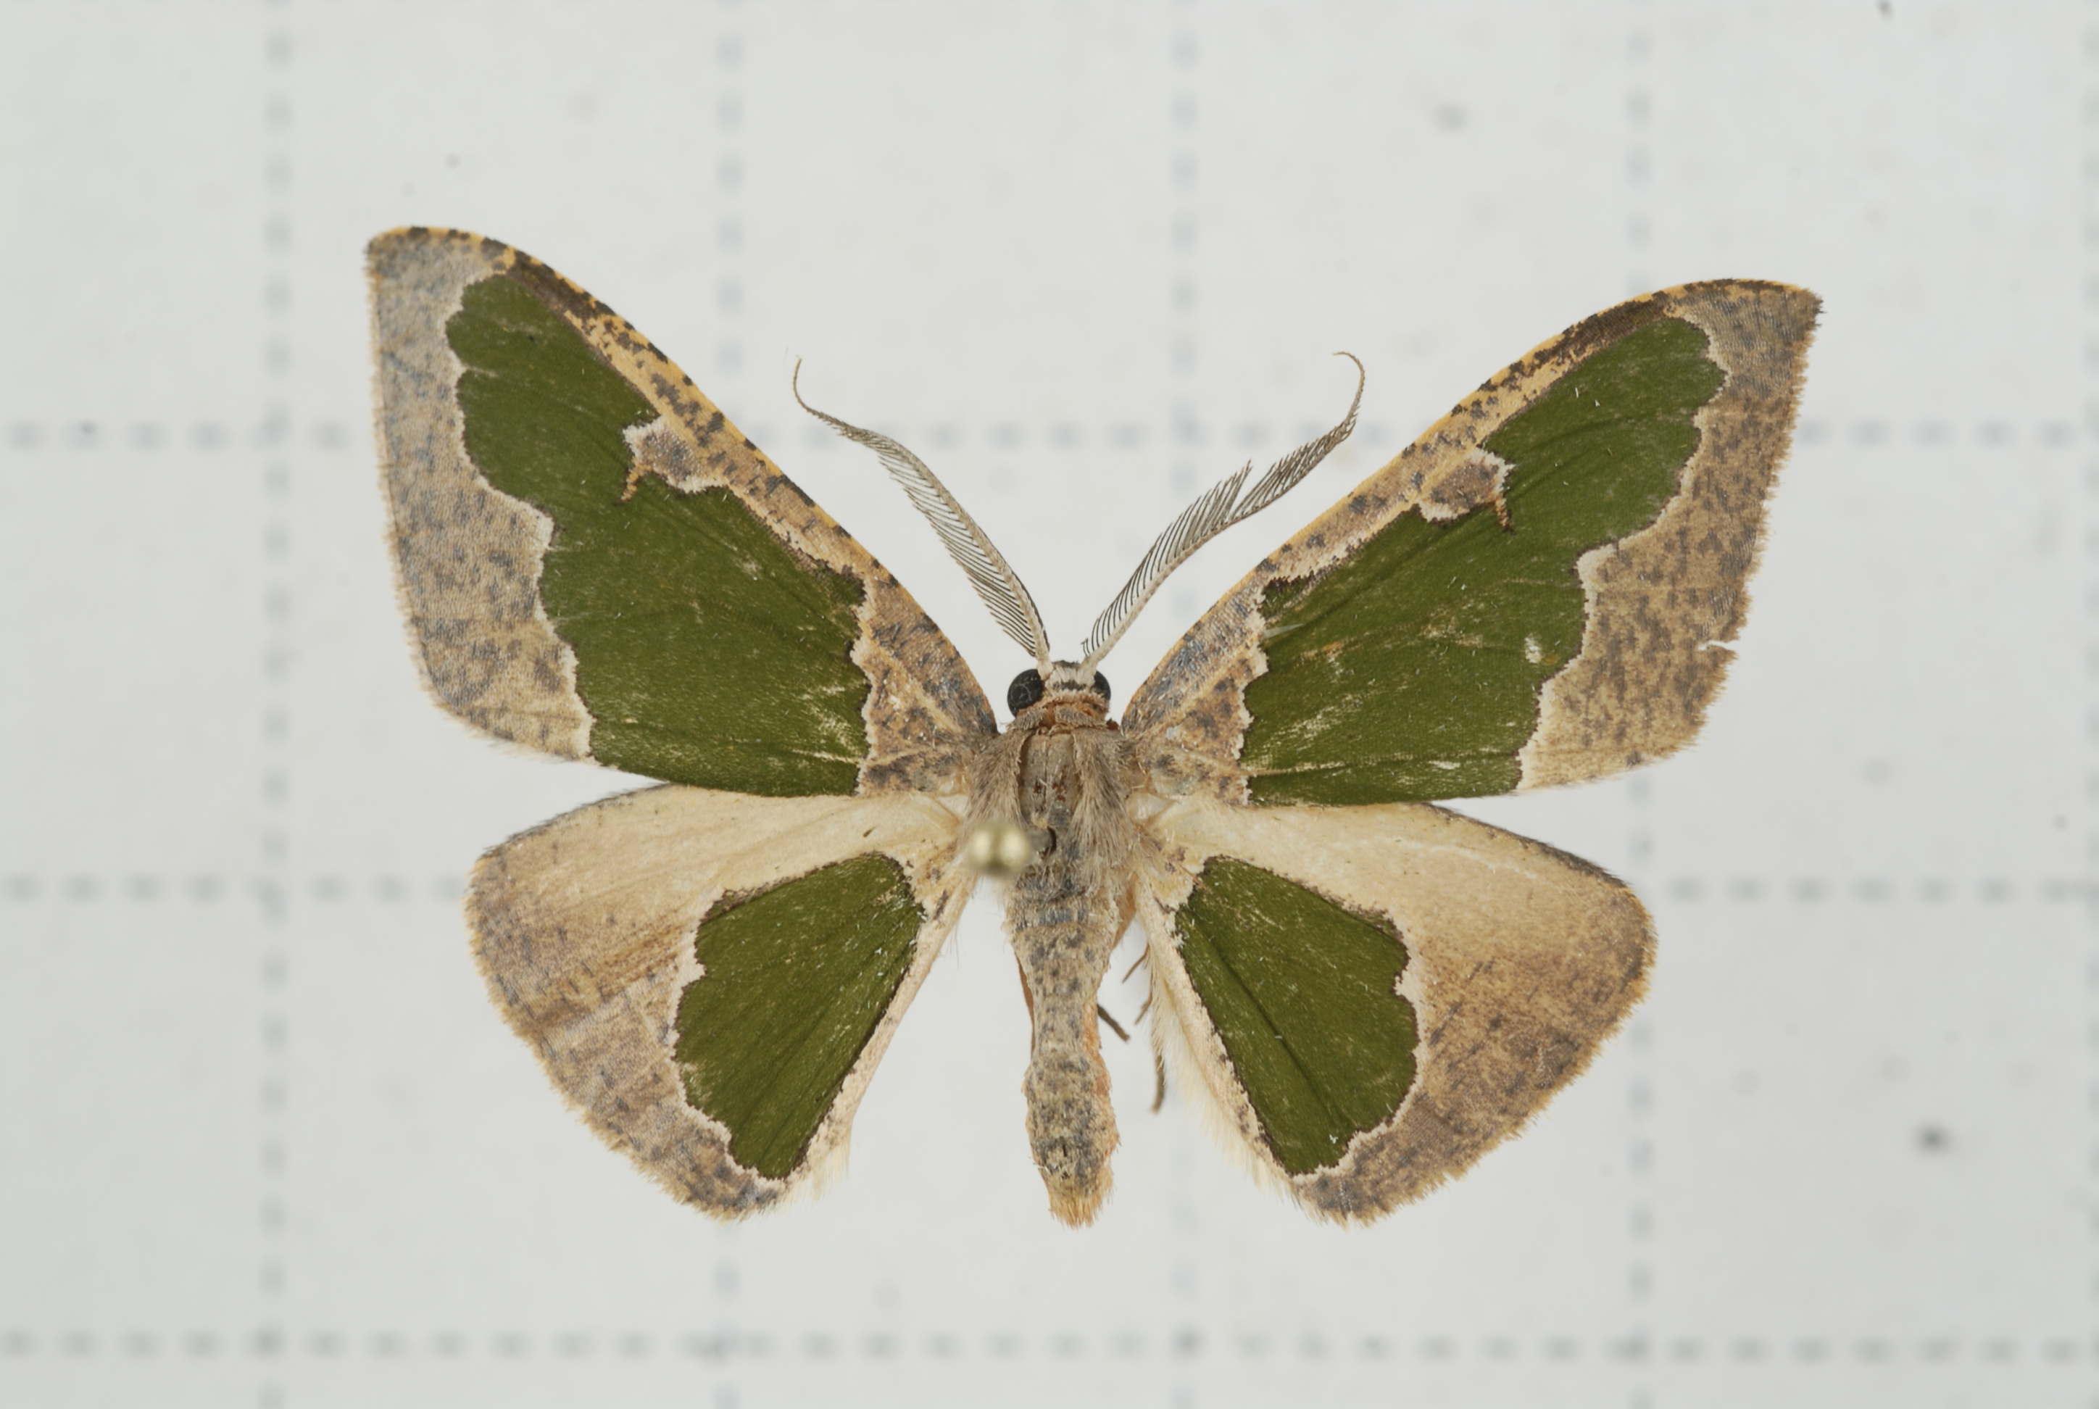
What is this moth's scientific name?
Celenna festivaria formosensis
